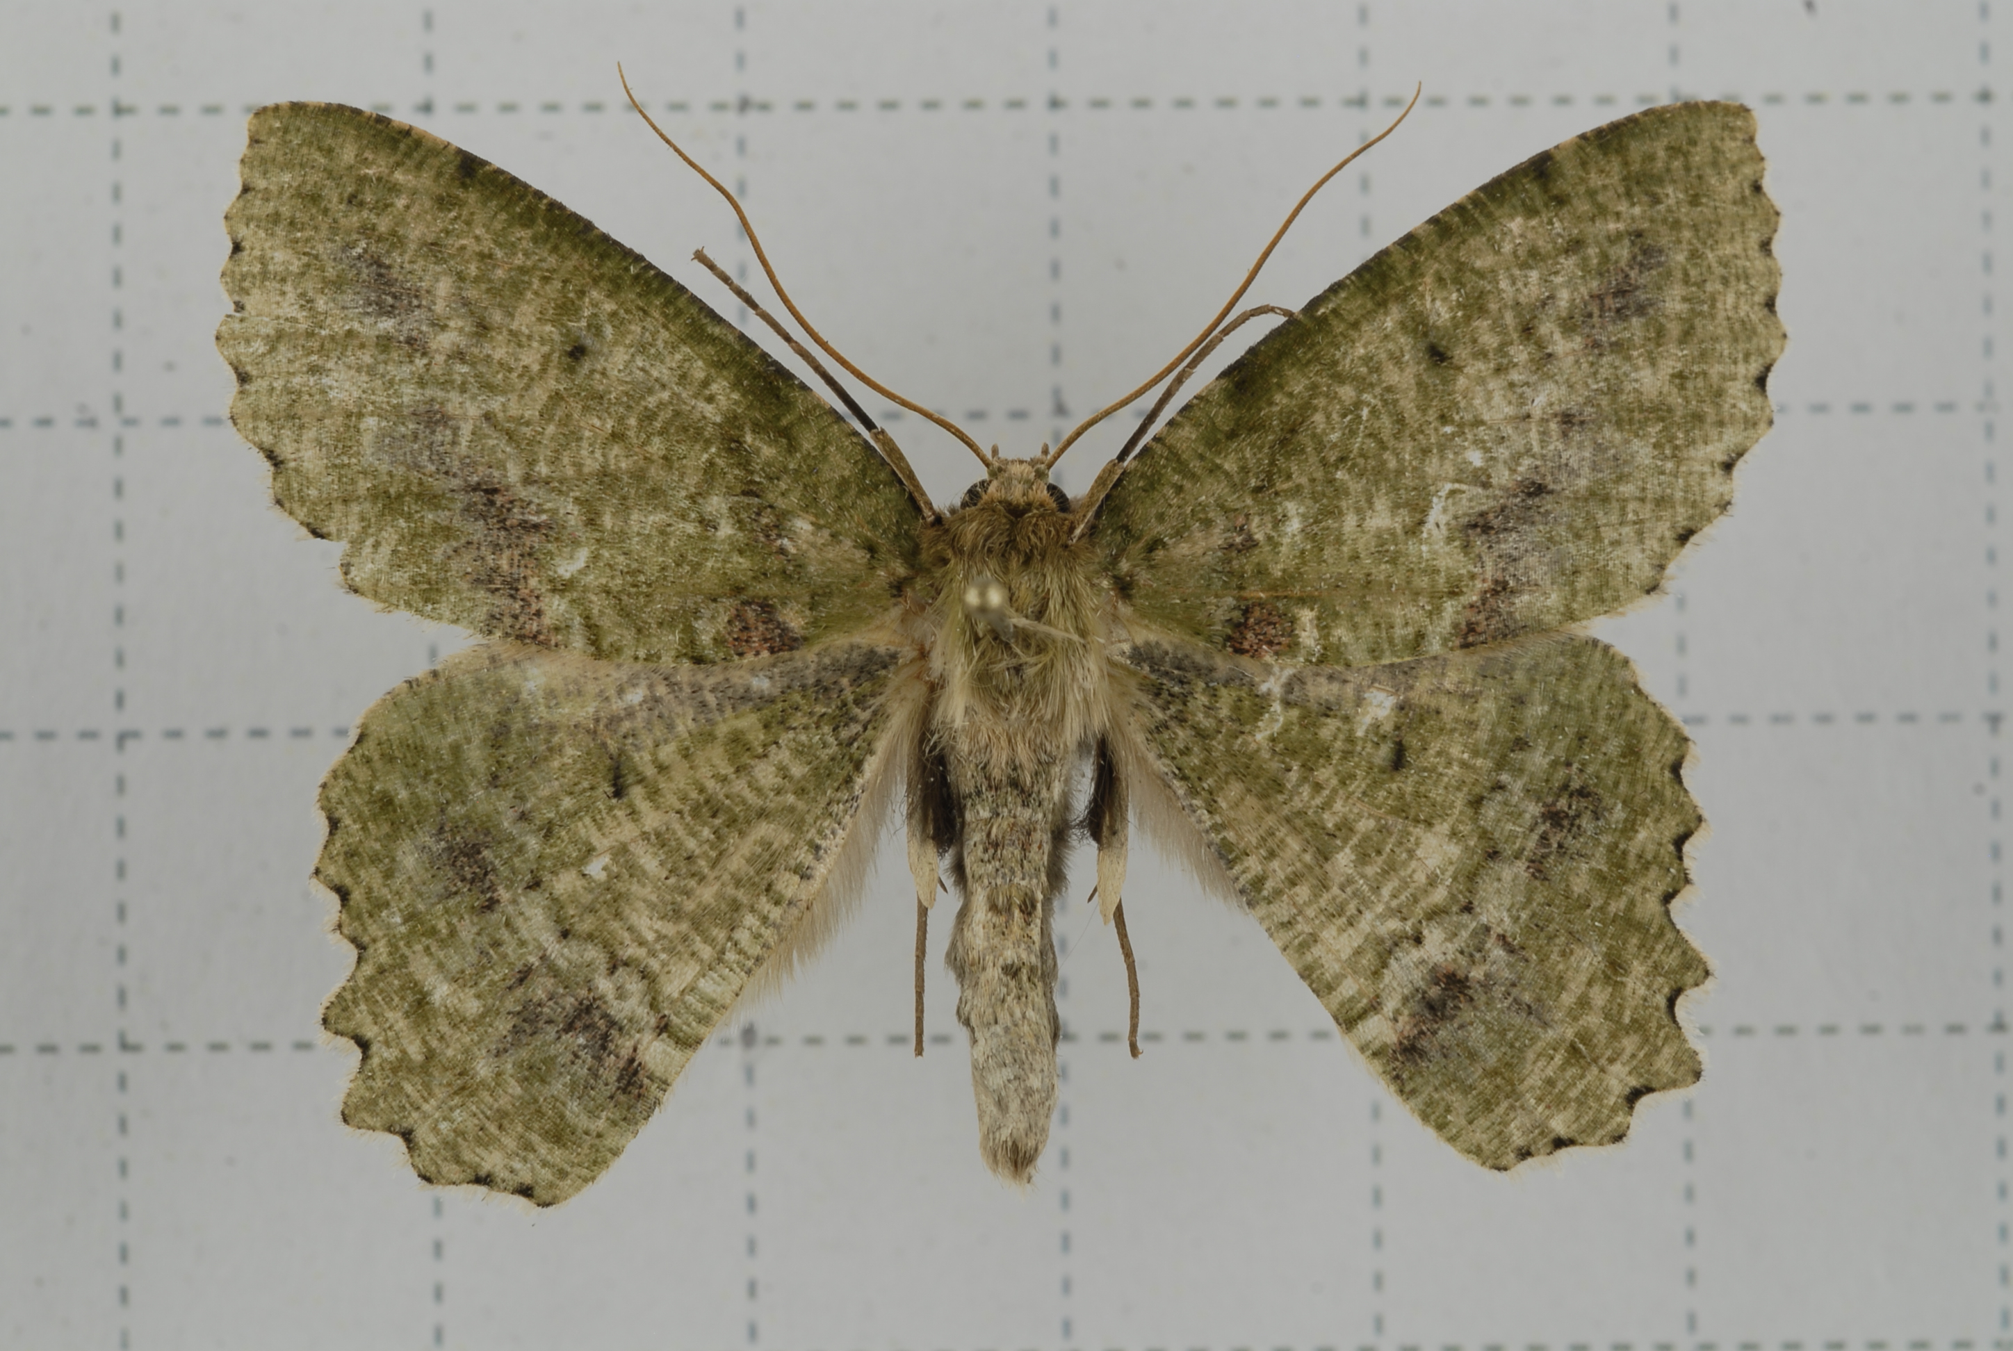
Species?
Herochroma baibarana
